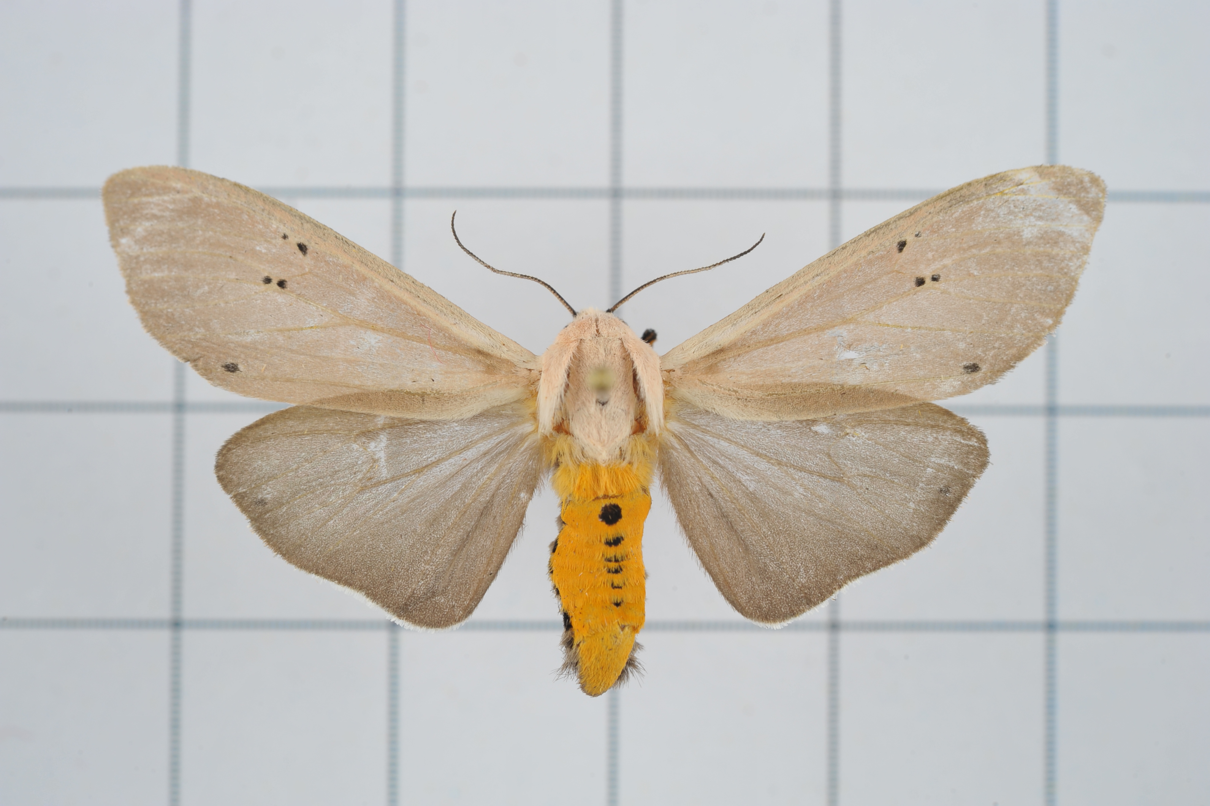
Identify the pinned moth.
Creatonotos transiens koni
